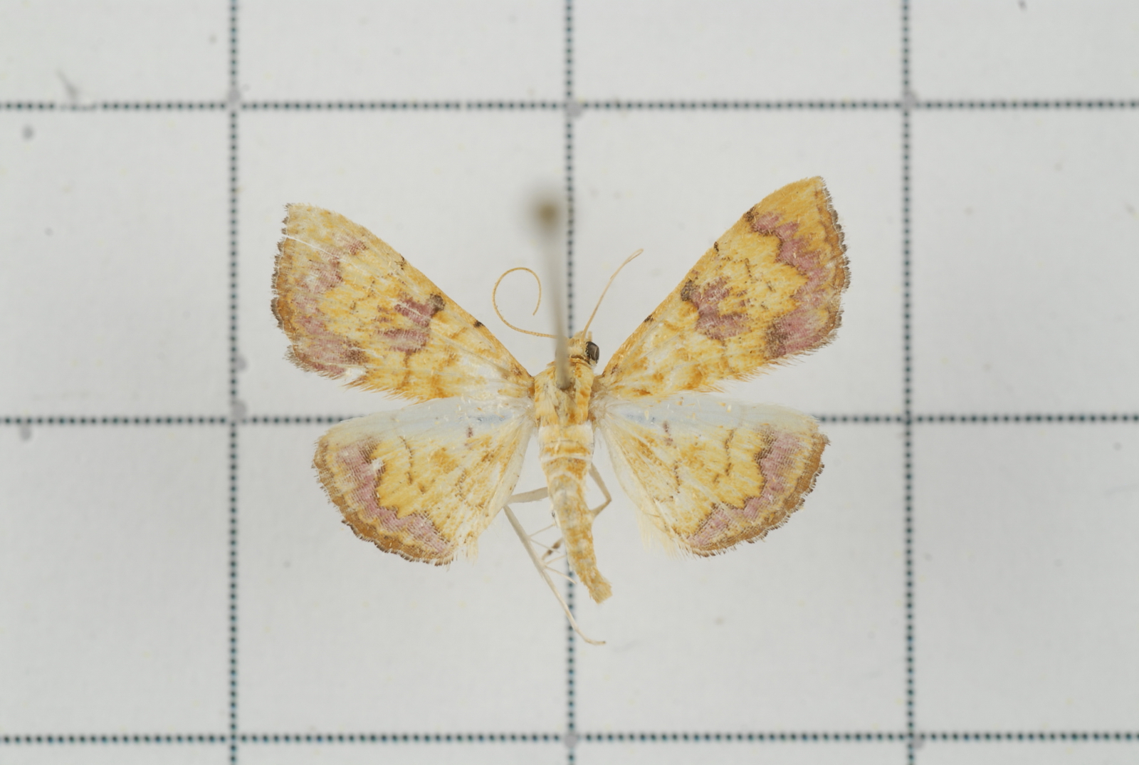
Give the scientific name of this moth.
Isocentris filalis
